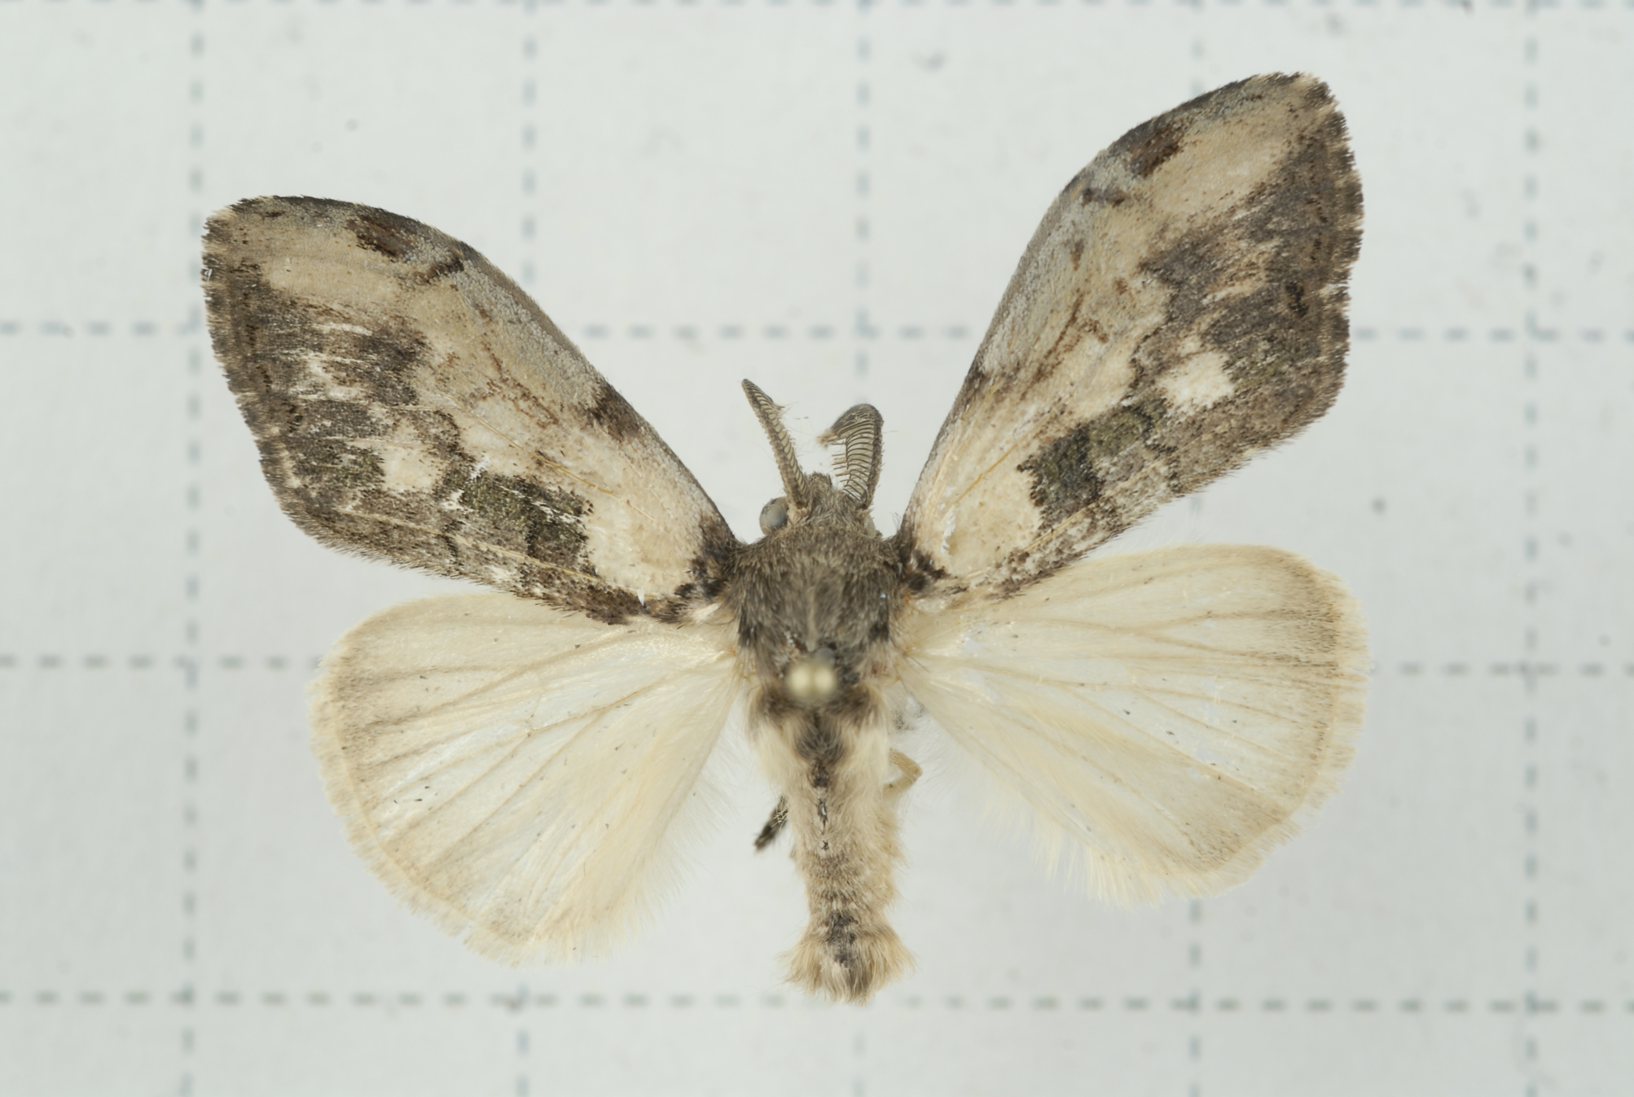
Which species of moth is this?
Olene mendosa
